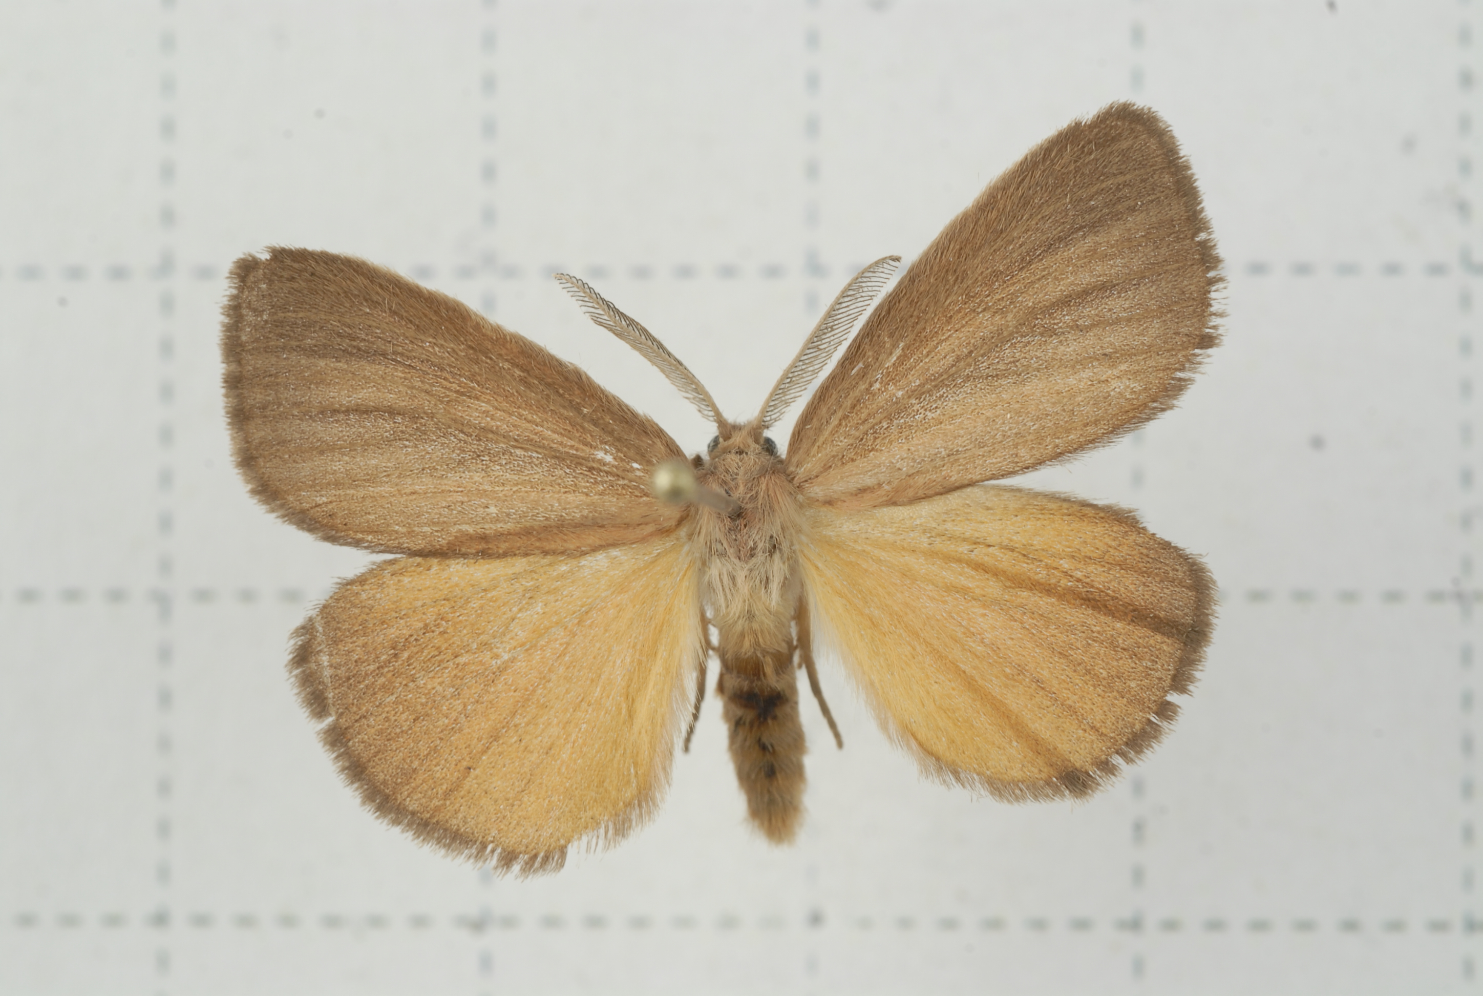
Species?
Pantana substrigosa
